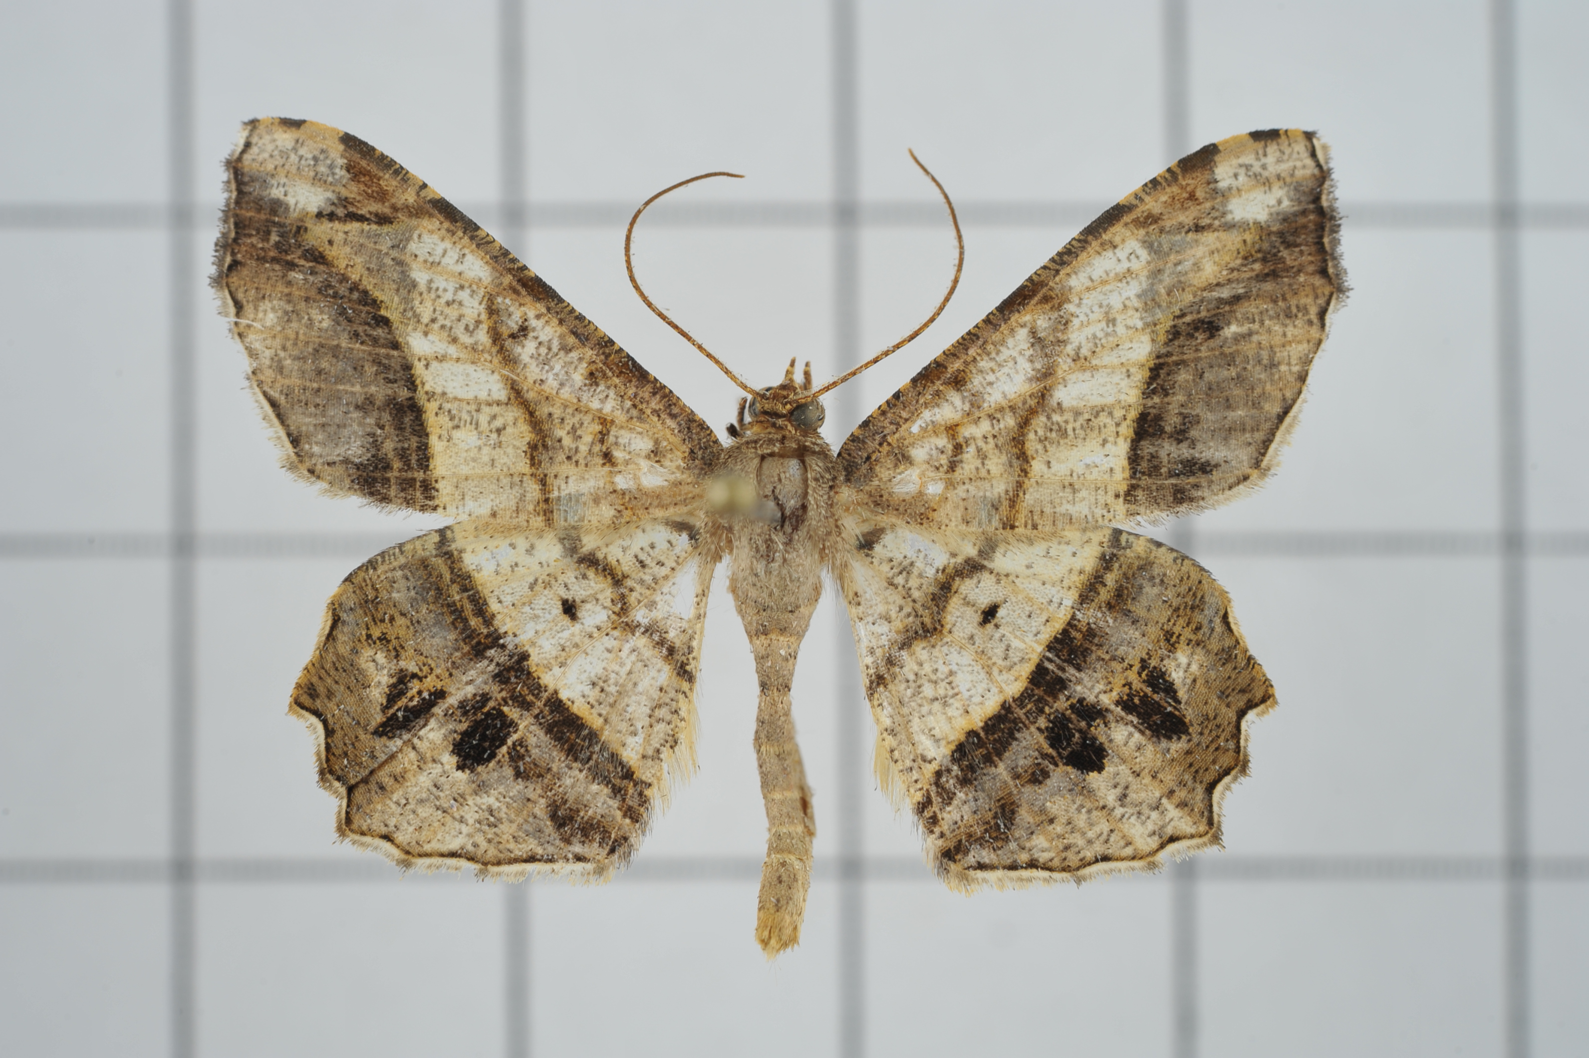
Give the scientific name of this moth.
Chiasmia intermediaria
